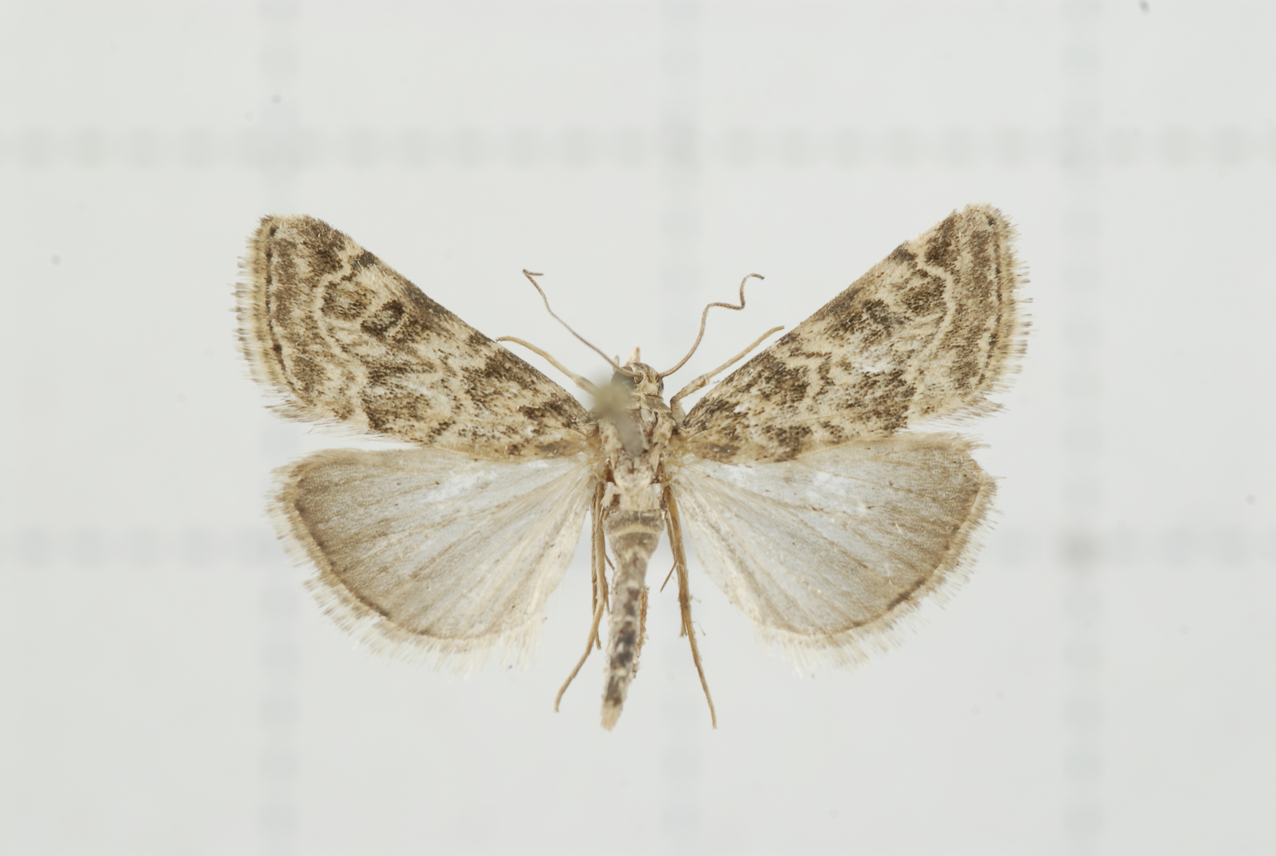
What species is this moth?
Hellula undalis
